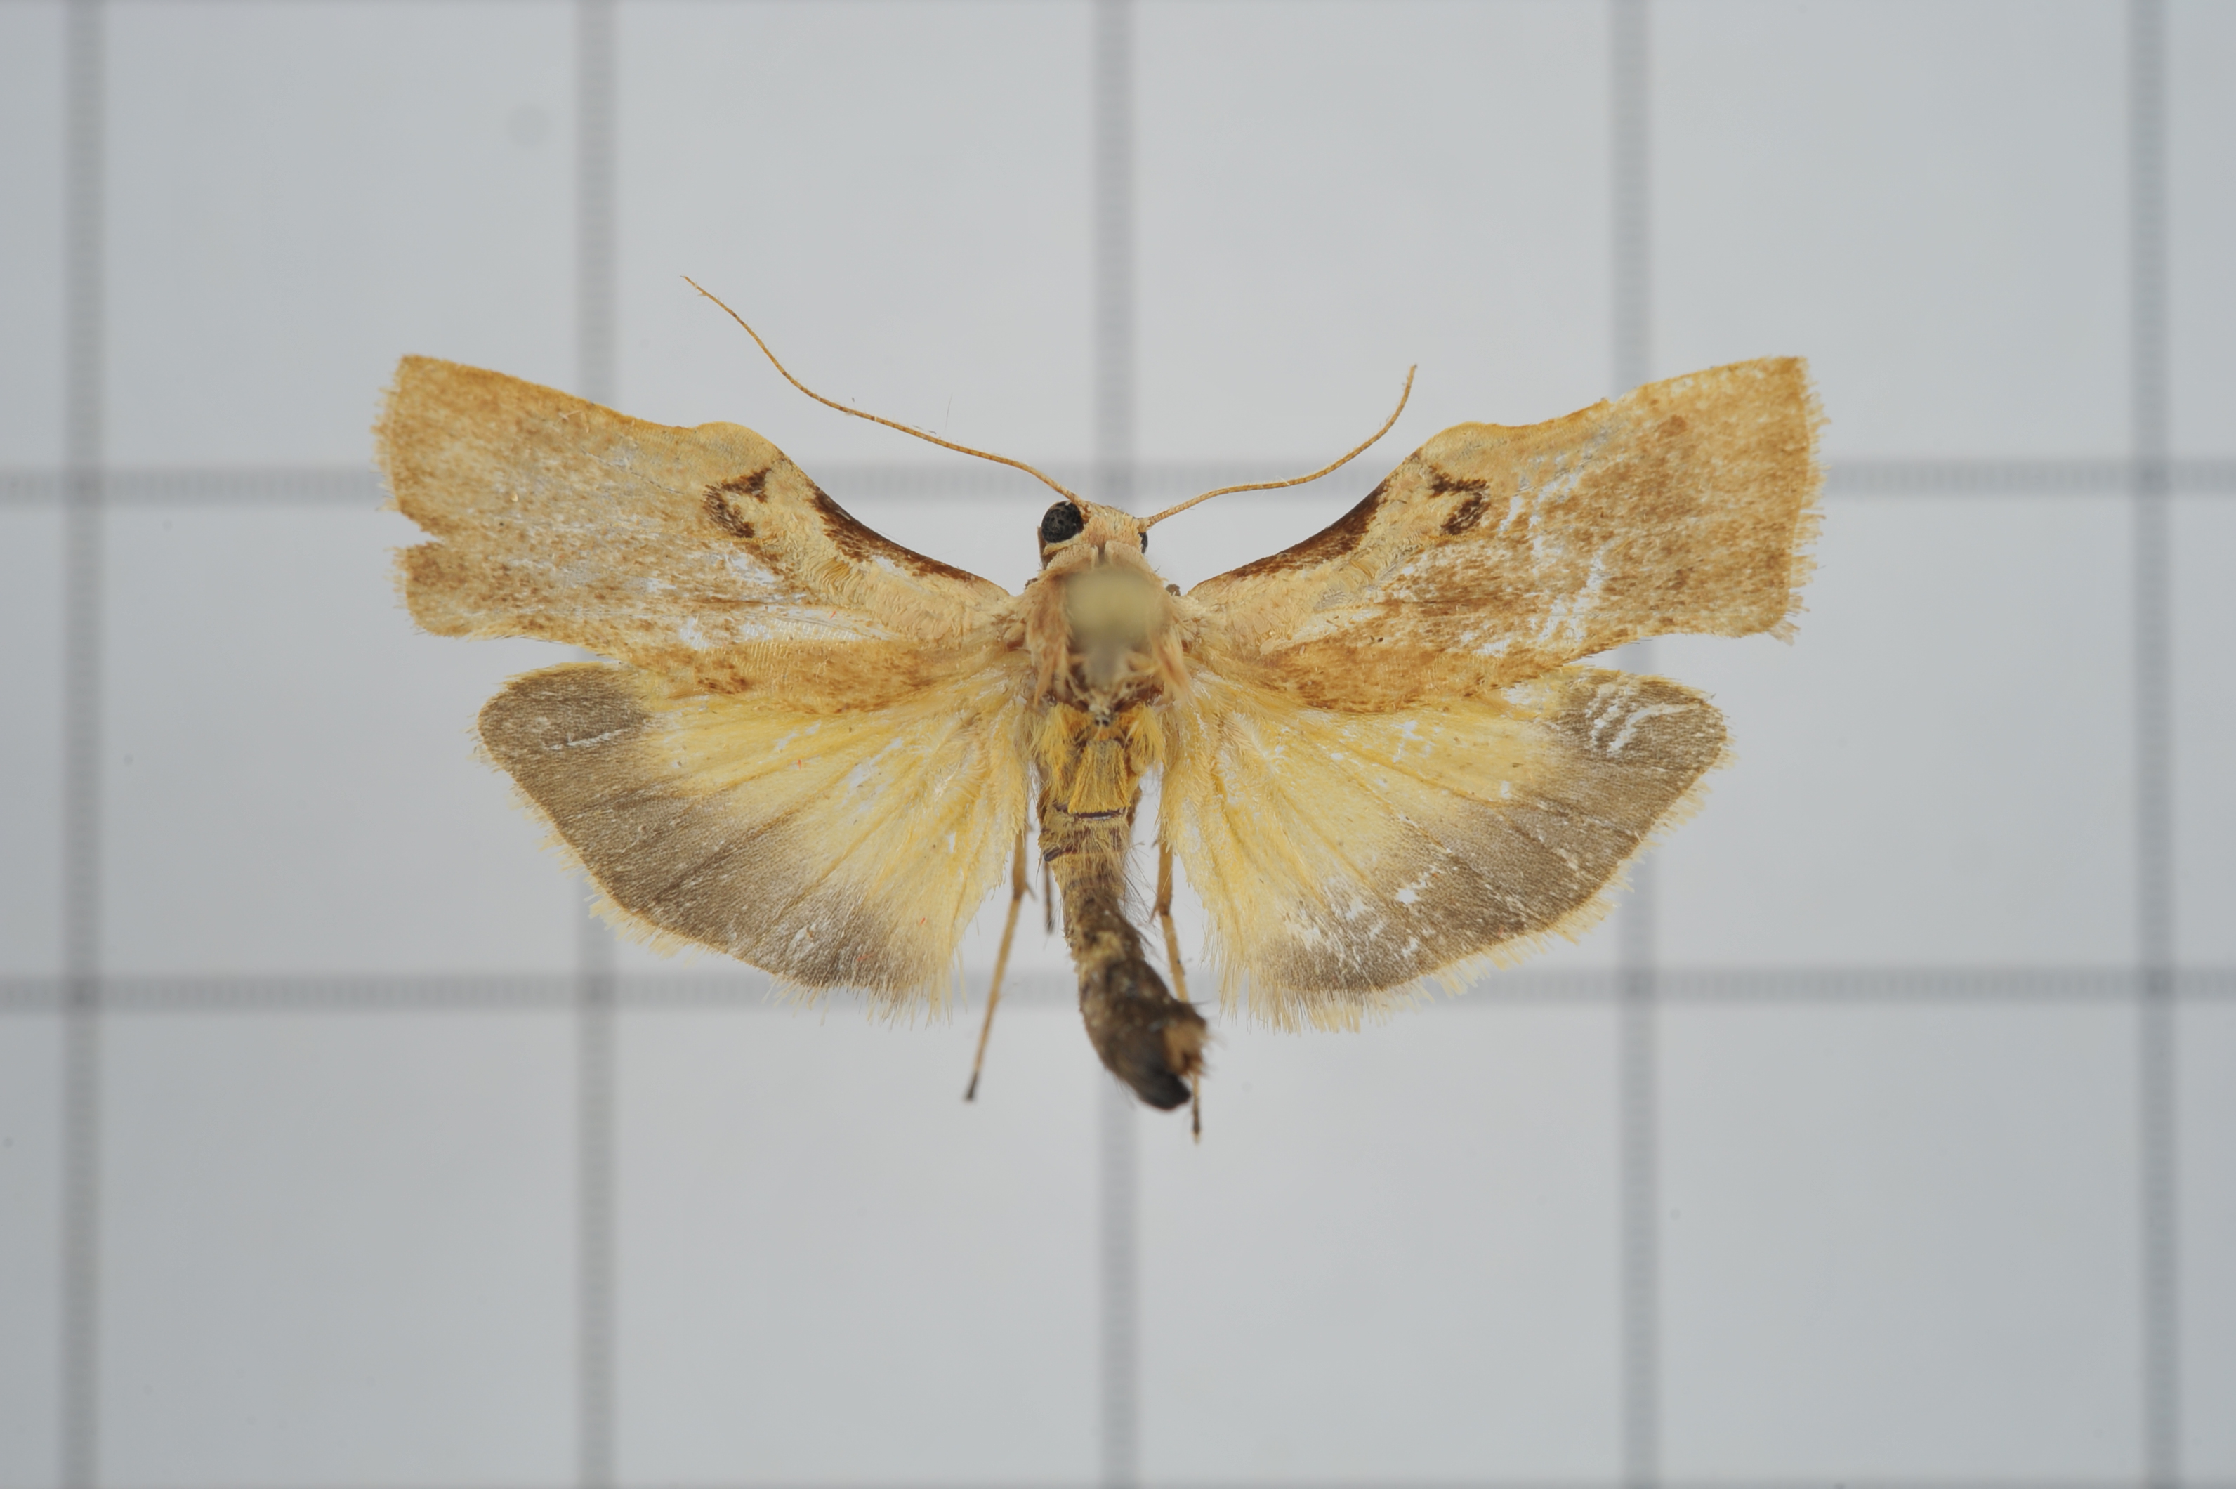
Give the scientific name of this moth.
Teulisna tumida
